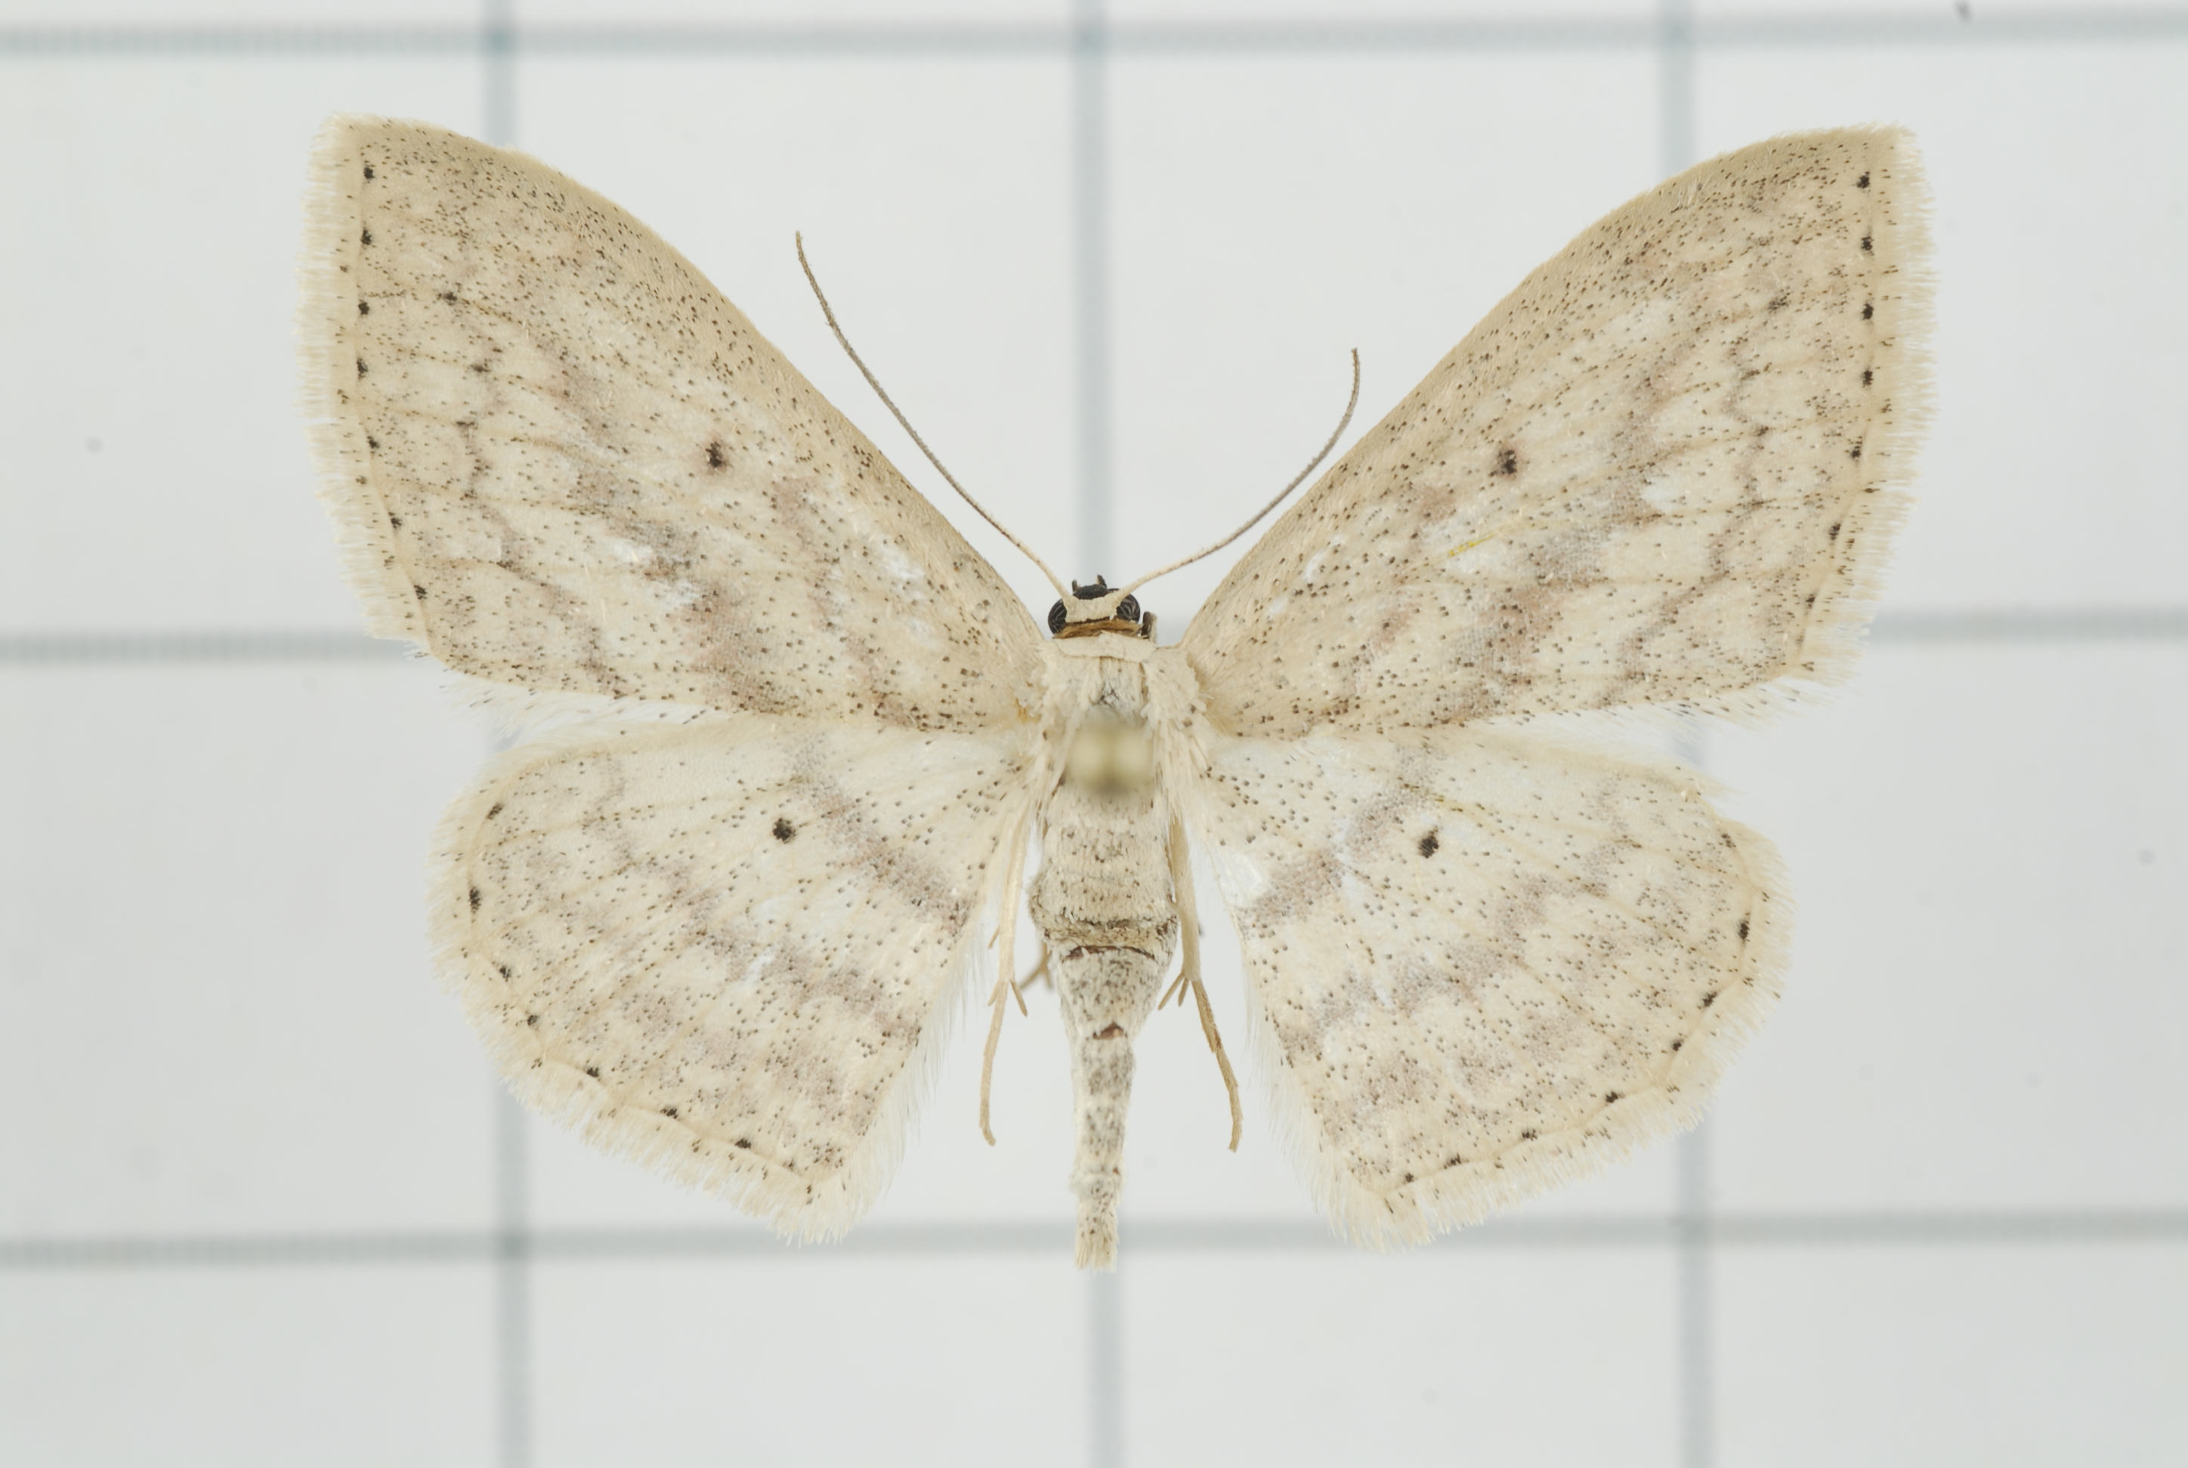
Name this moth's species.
Scopula kagiata
